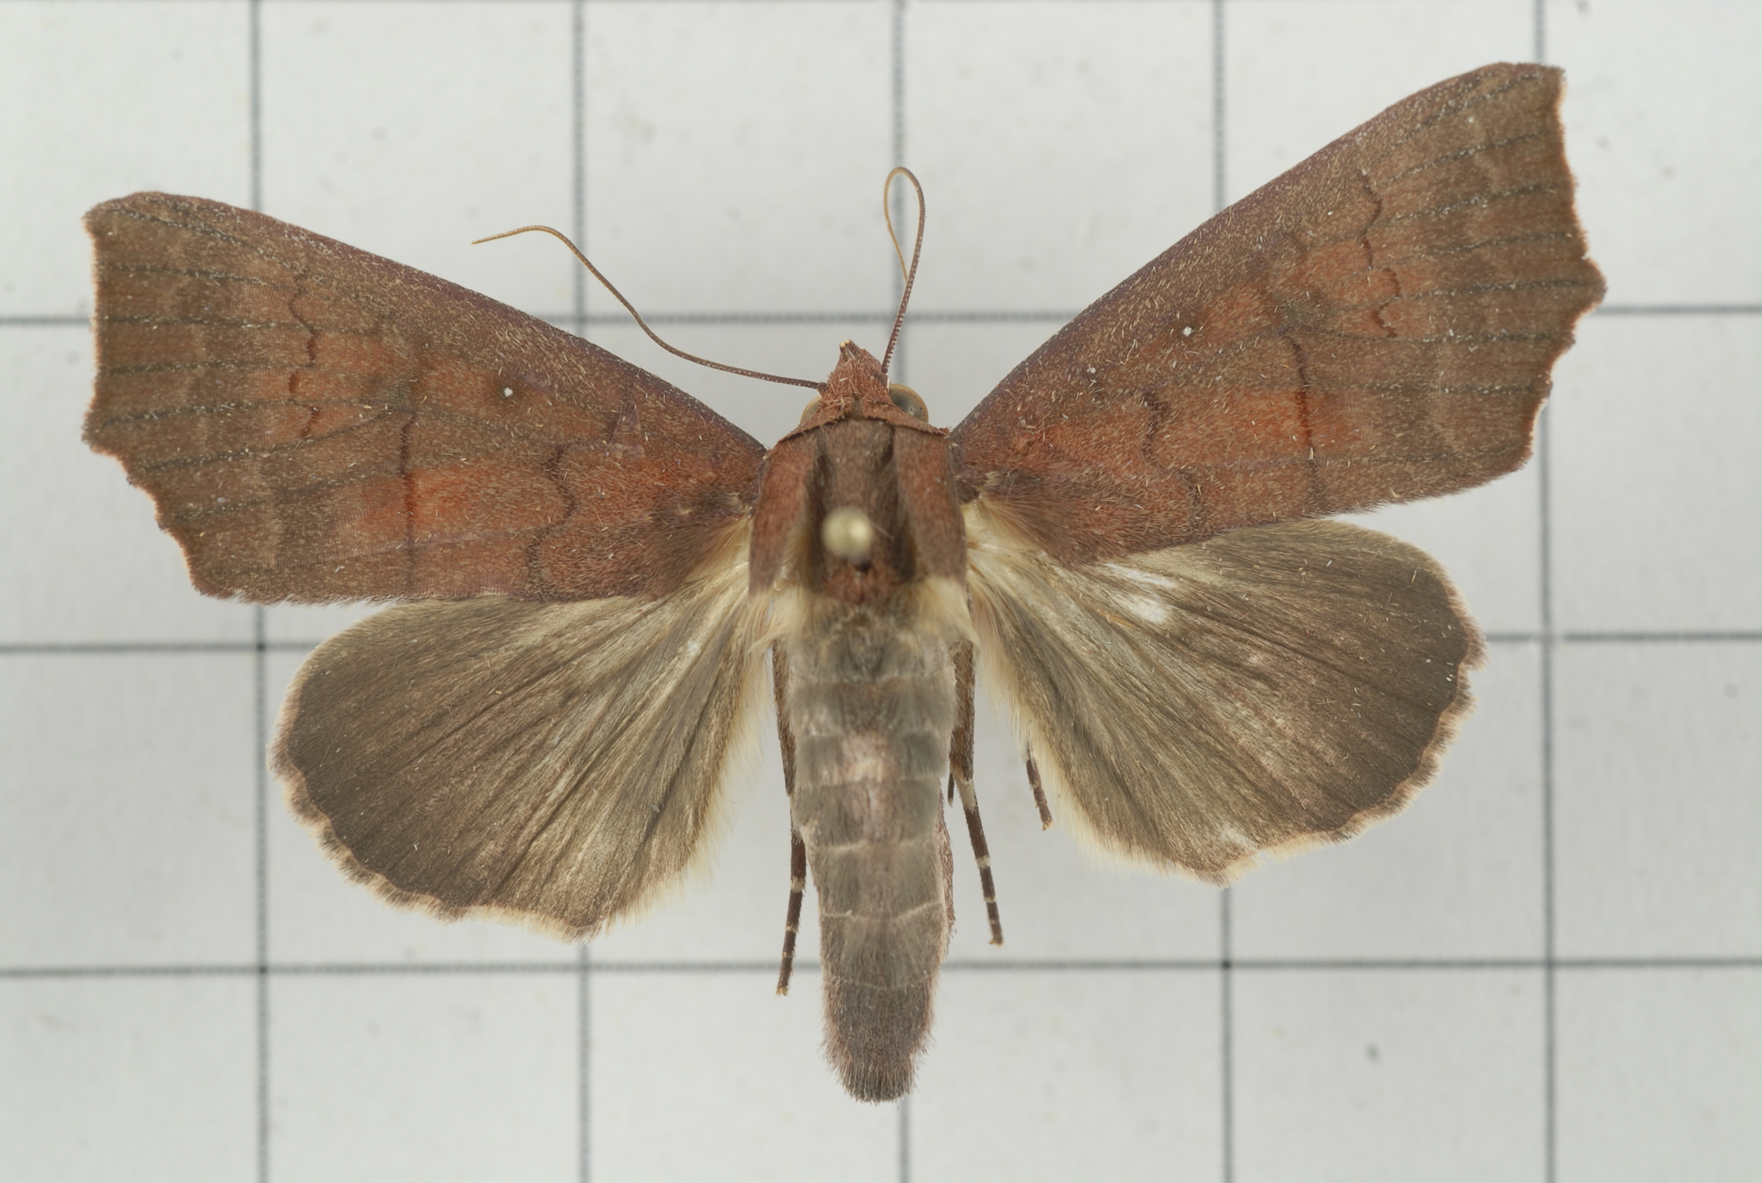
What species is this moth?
Rusicada privata
